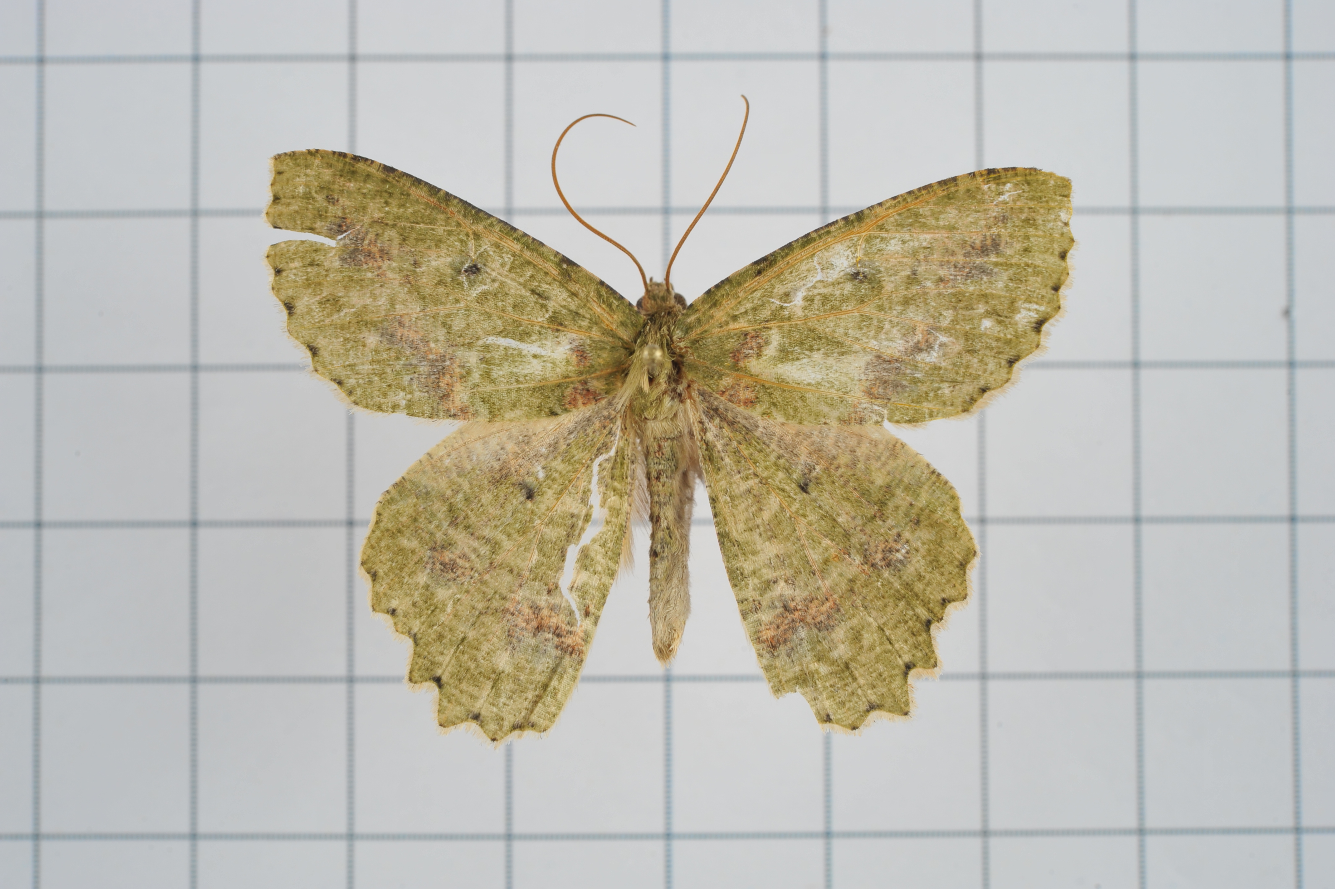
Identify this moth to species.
Herochroma supraviridaria
